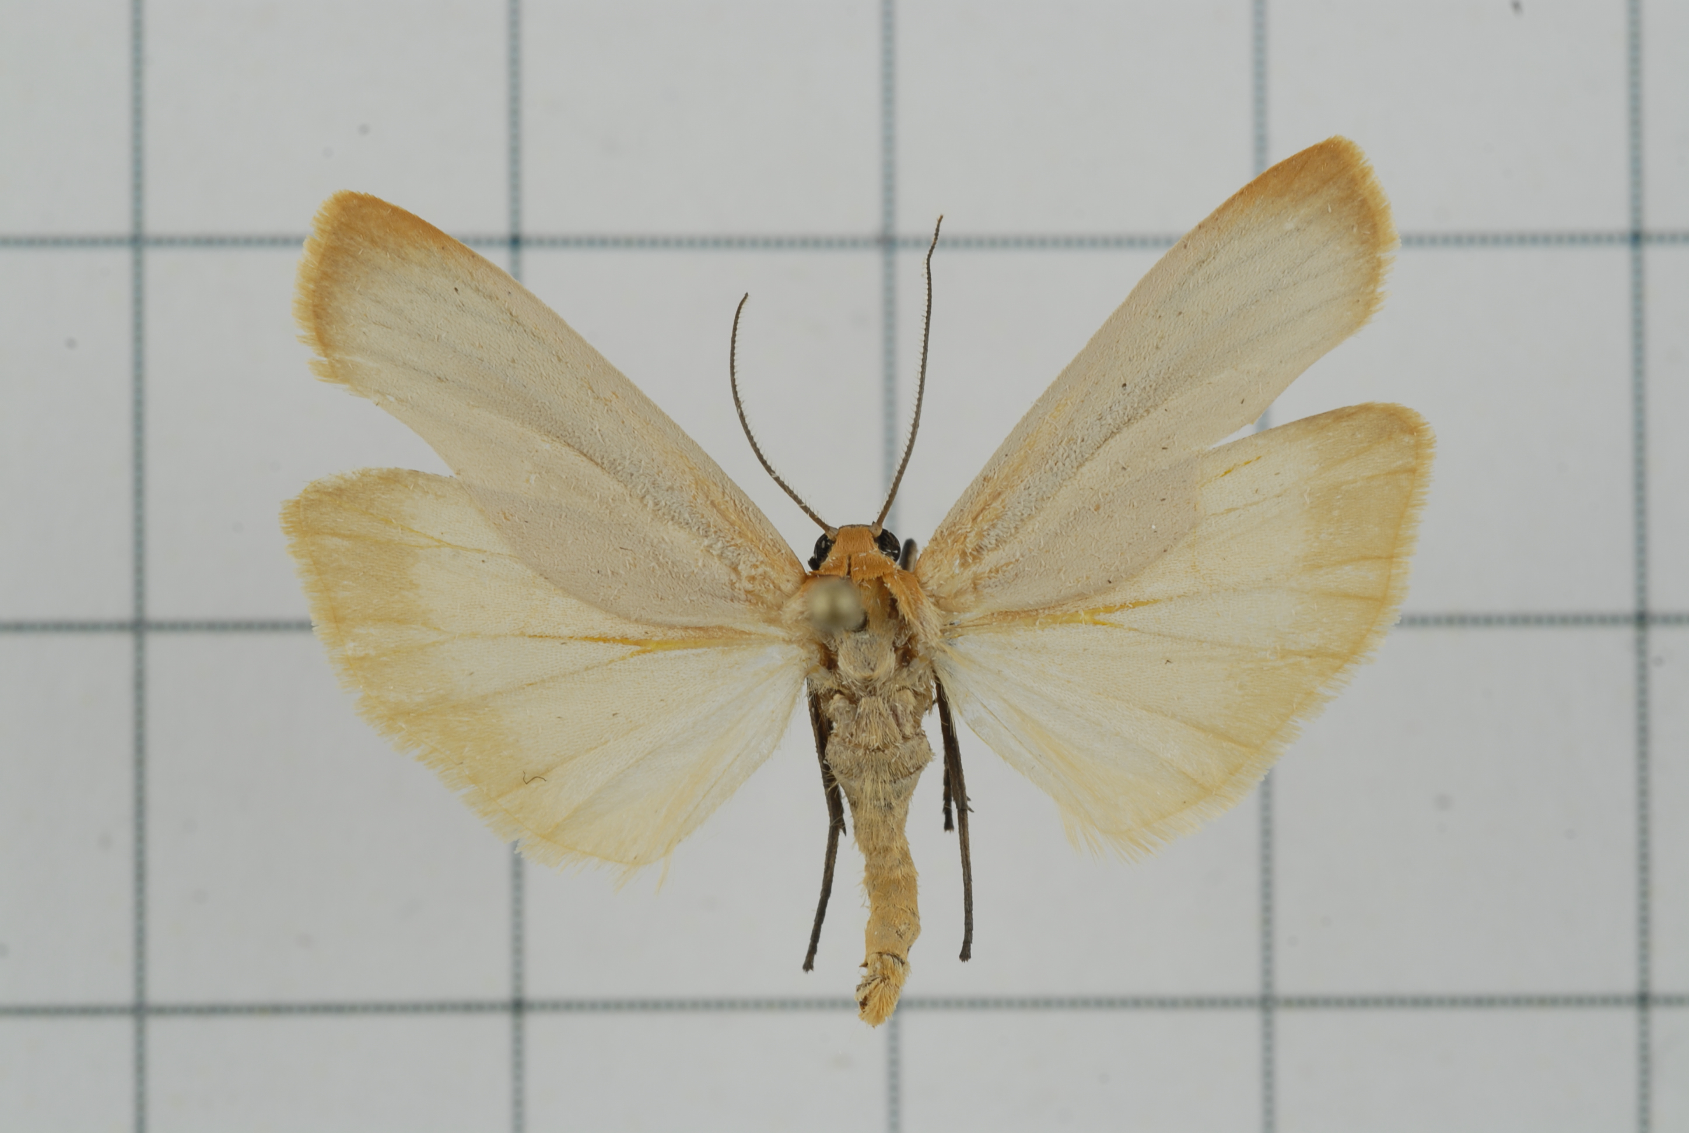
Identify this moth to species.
Katha emberifera
